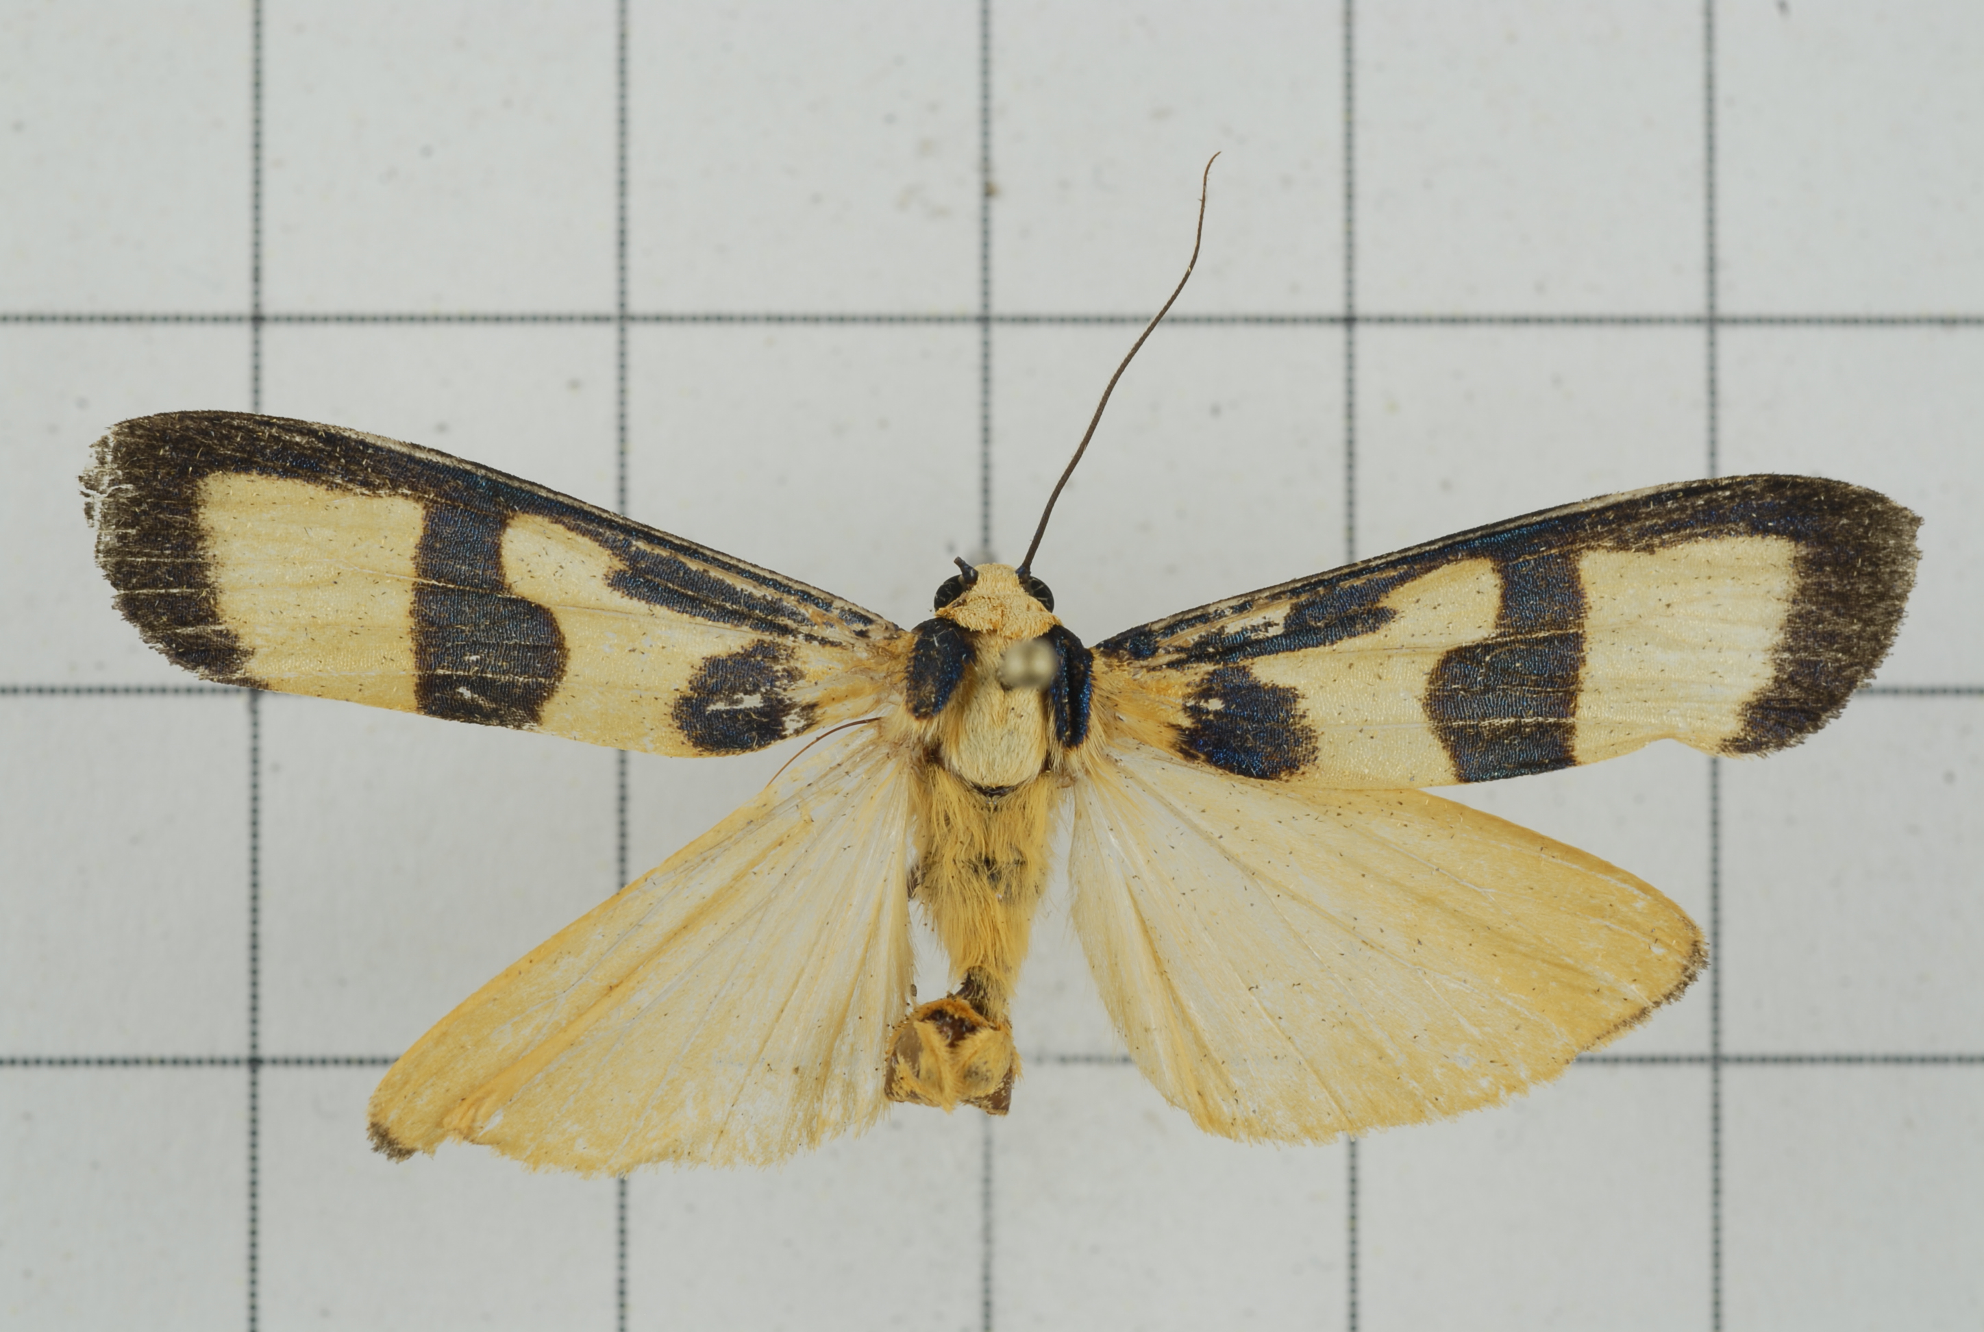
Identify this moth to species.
Chrysaeglia magnifica
